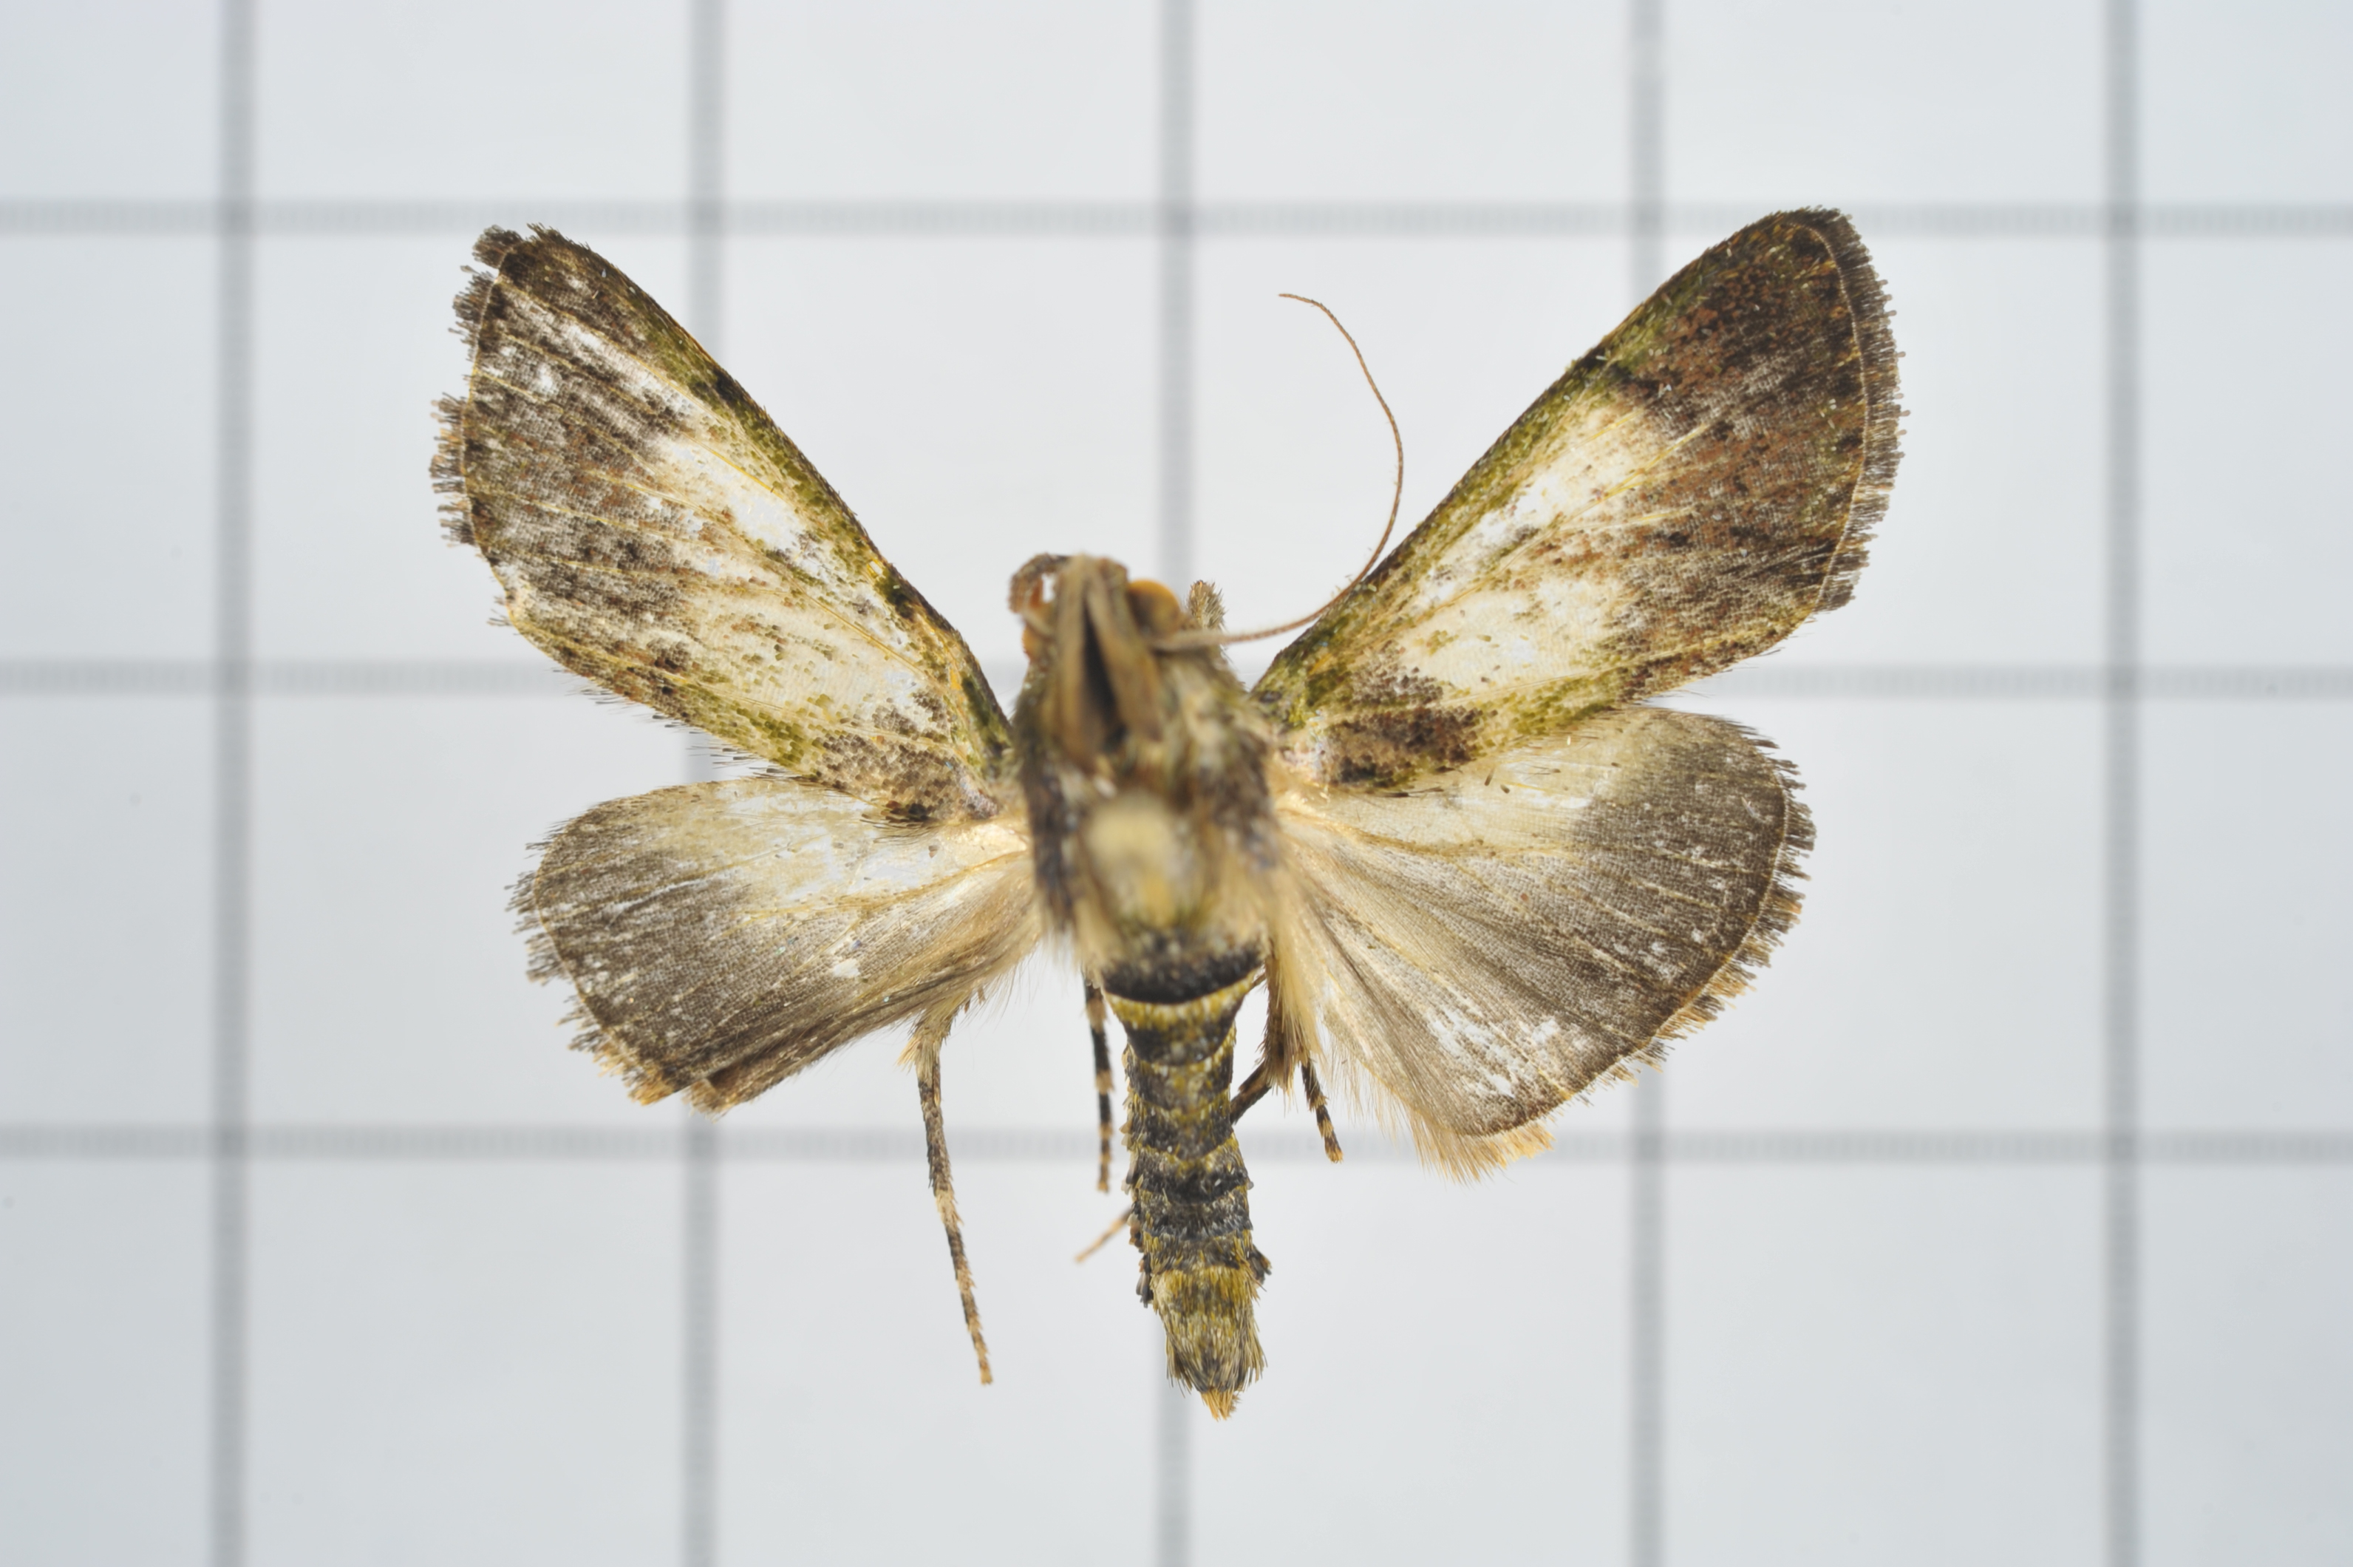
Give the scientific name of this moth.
Teliphasa nubilosa
